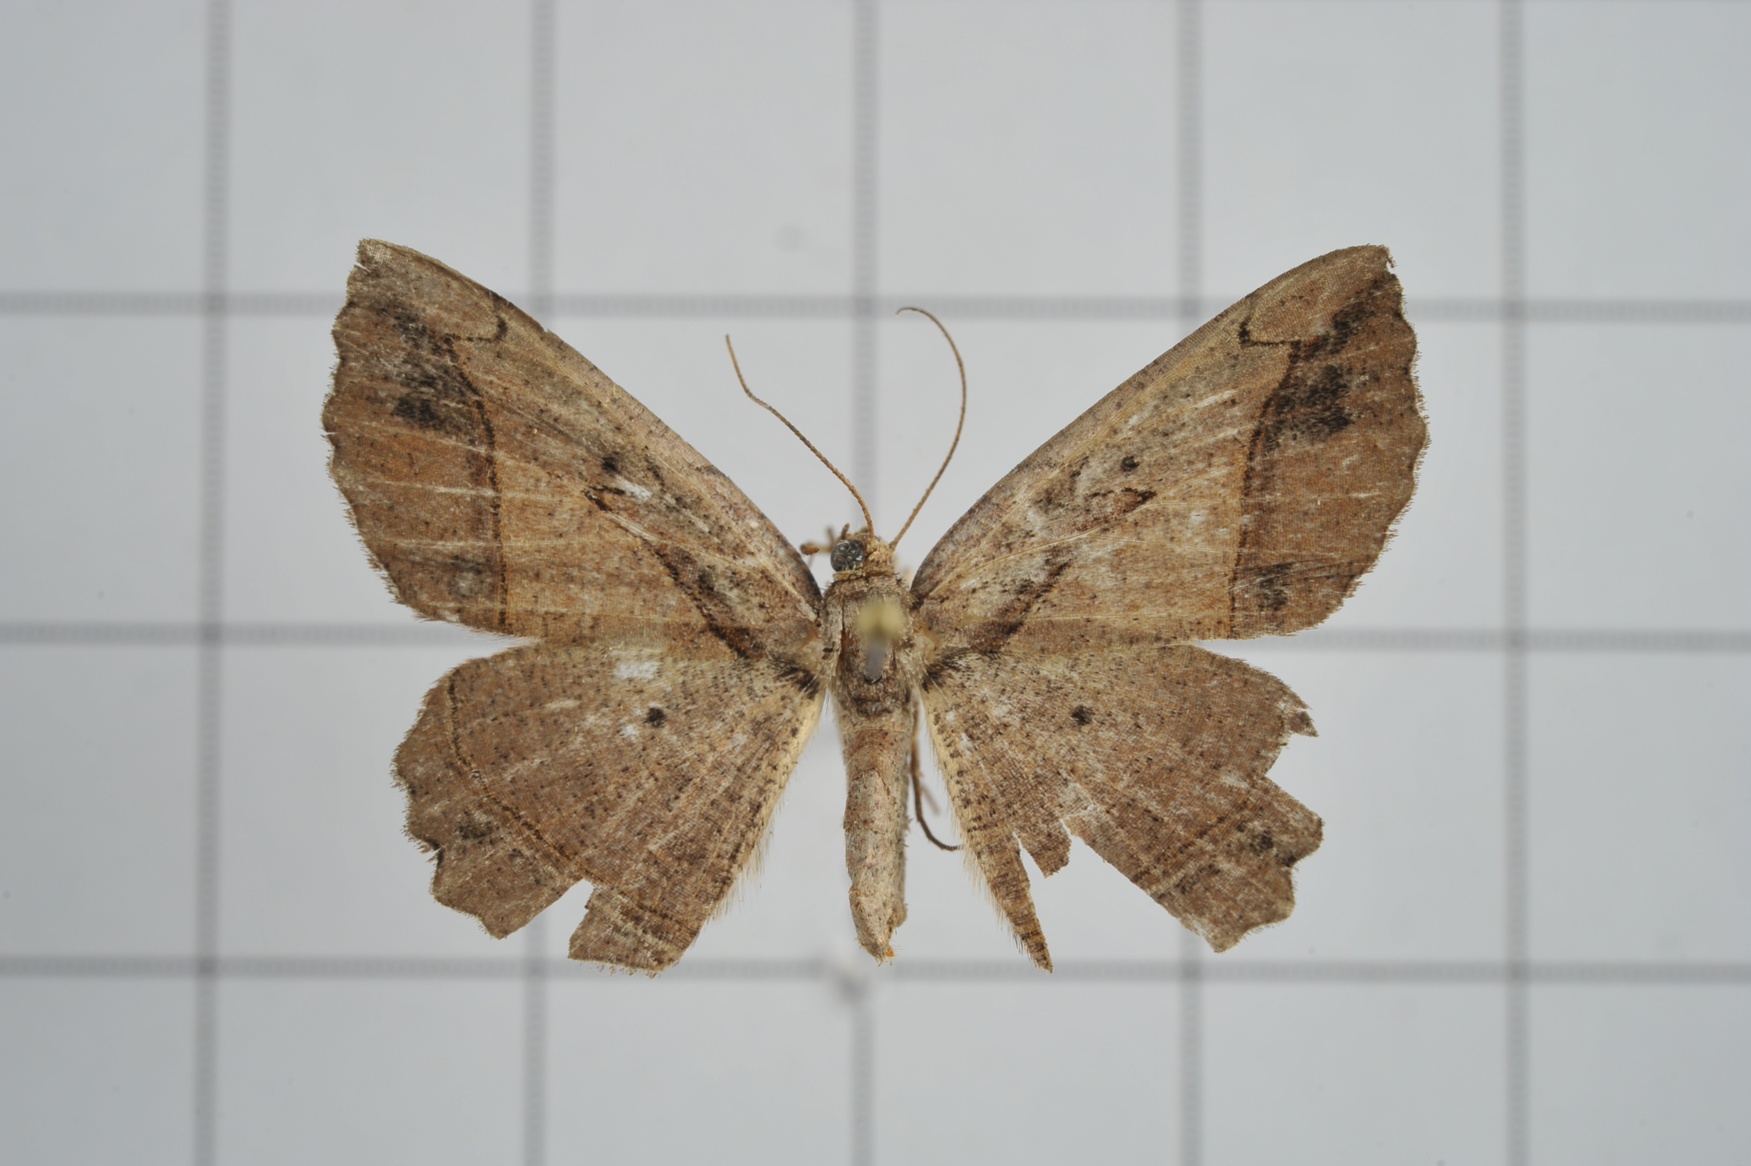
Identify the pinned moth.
Menophra taiwana
